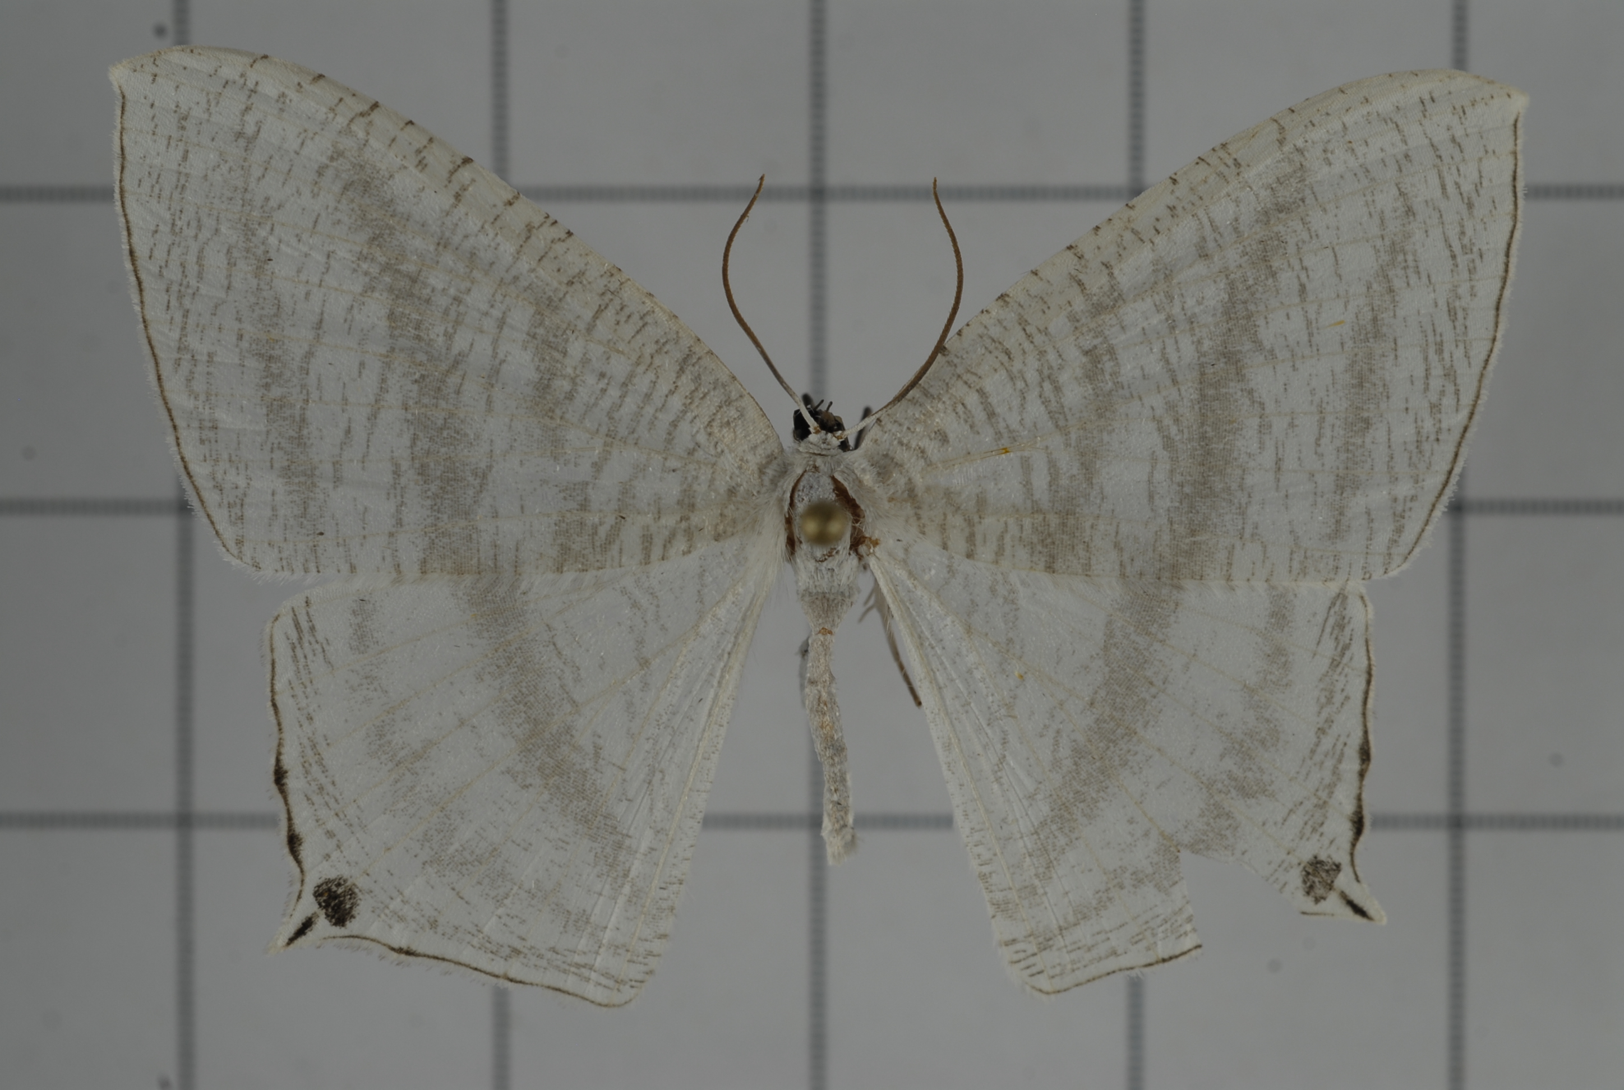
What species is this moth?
Micronia aculeata
